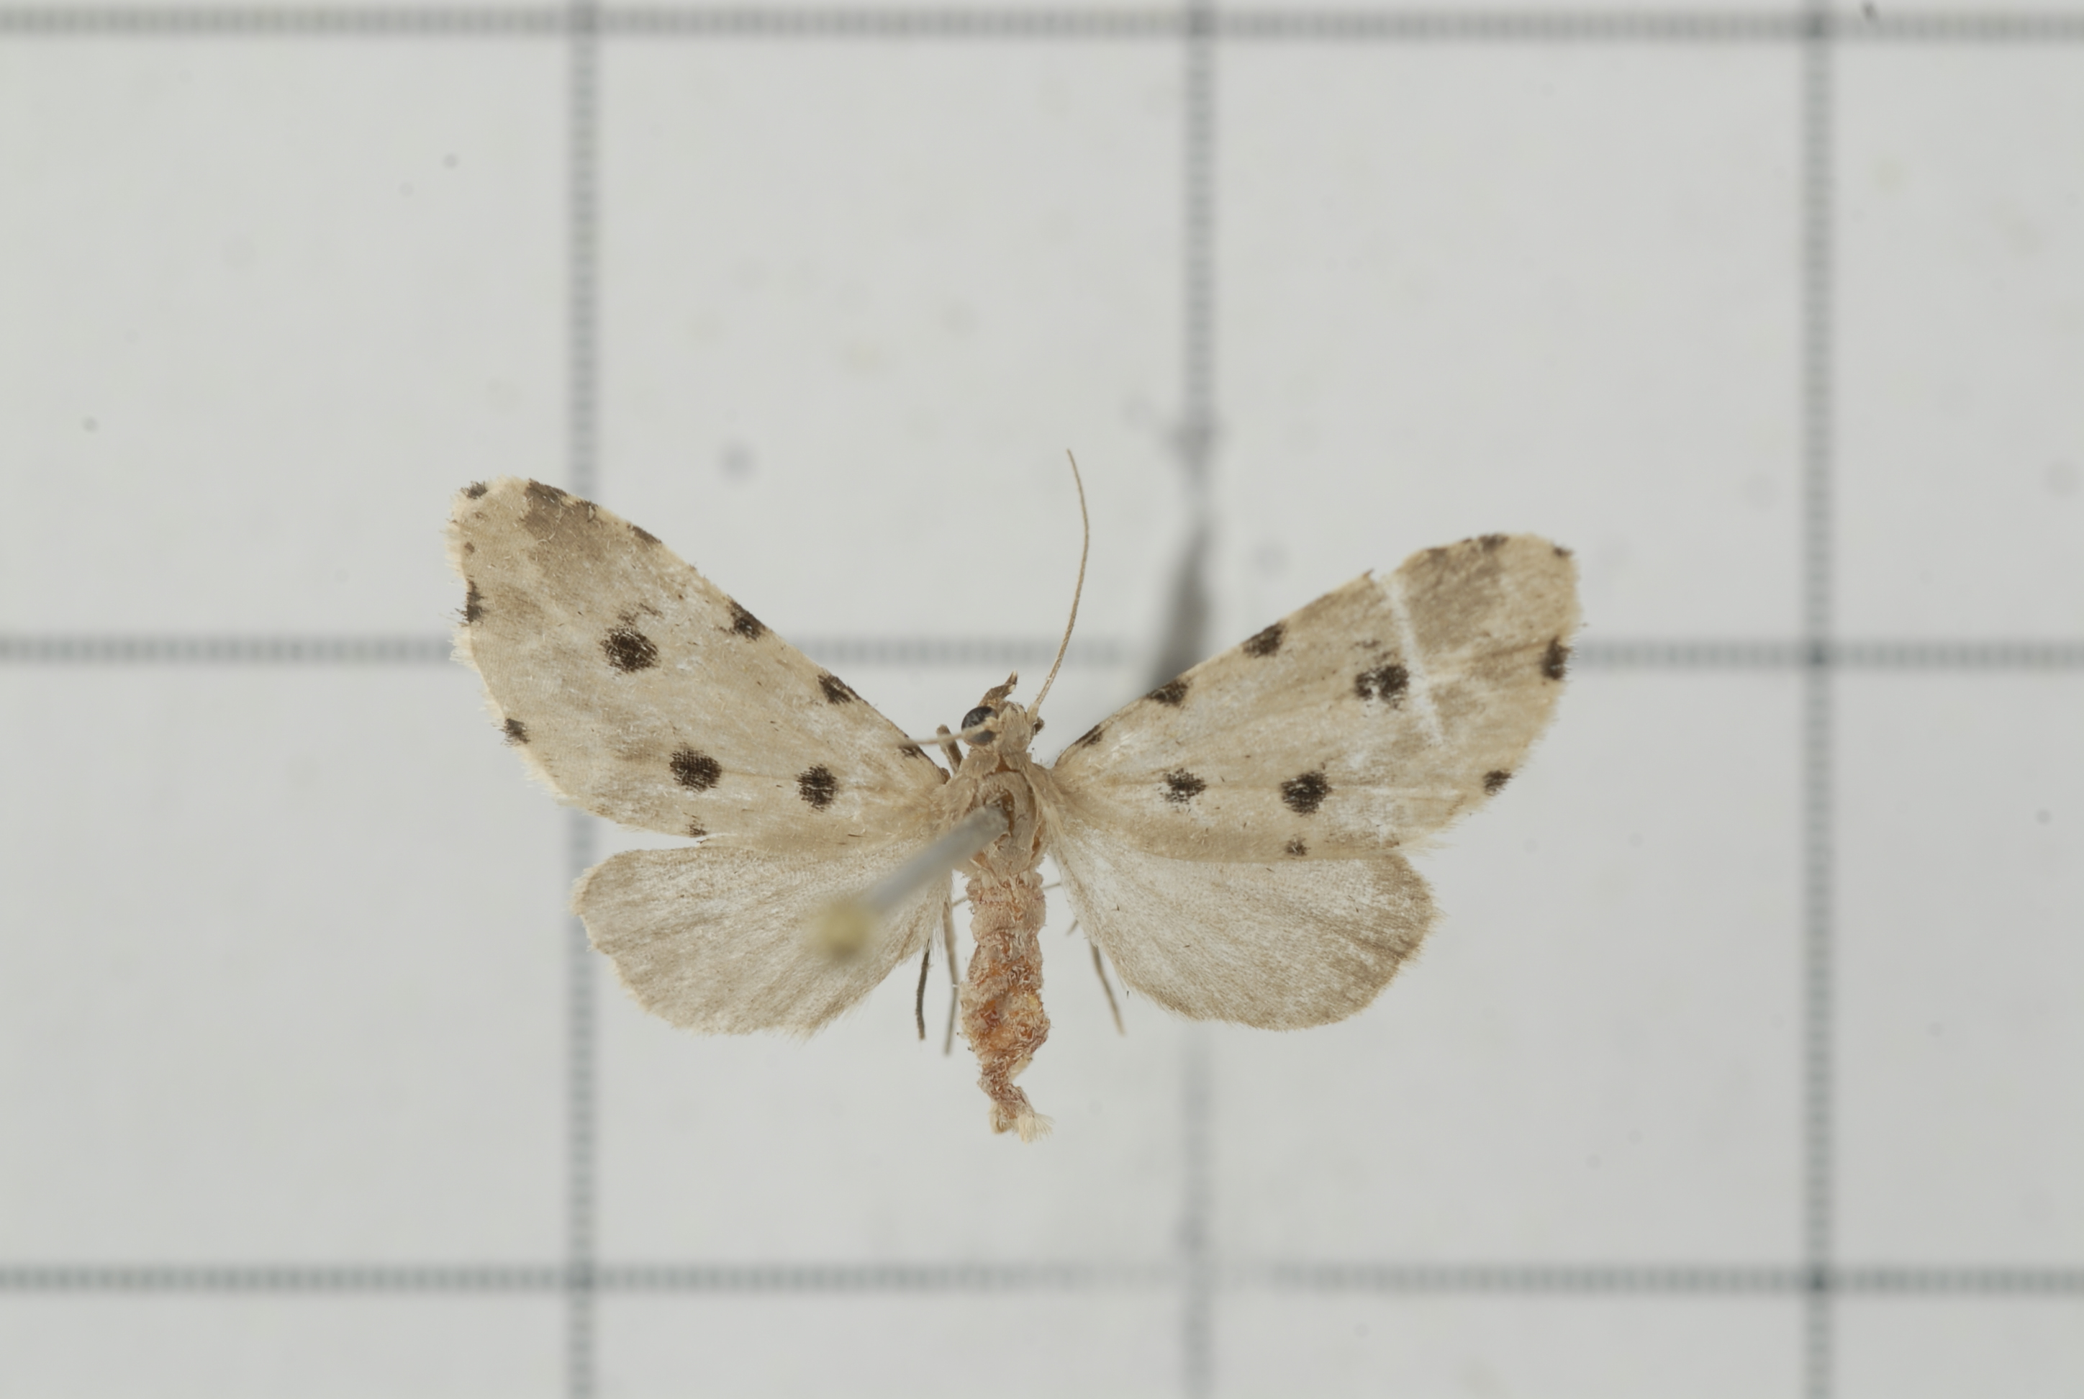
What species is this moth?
Metaemene atrigutta
